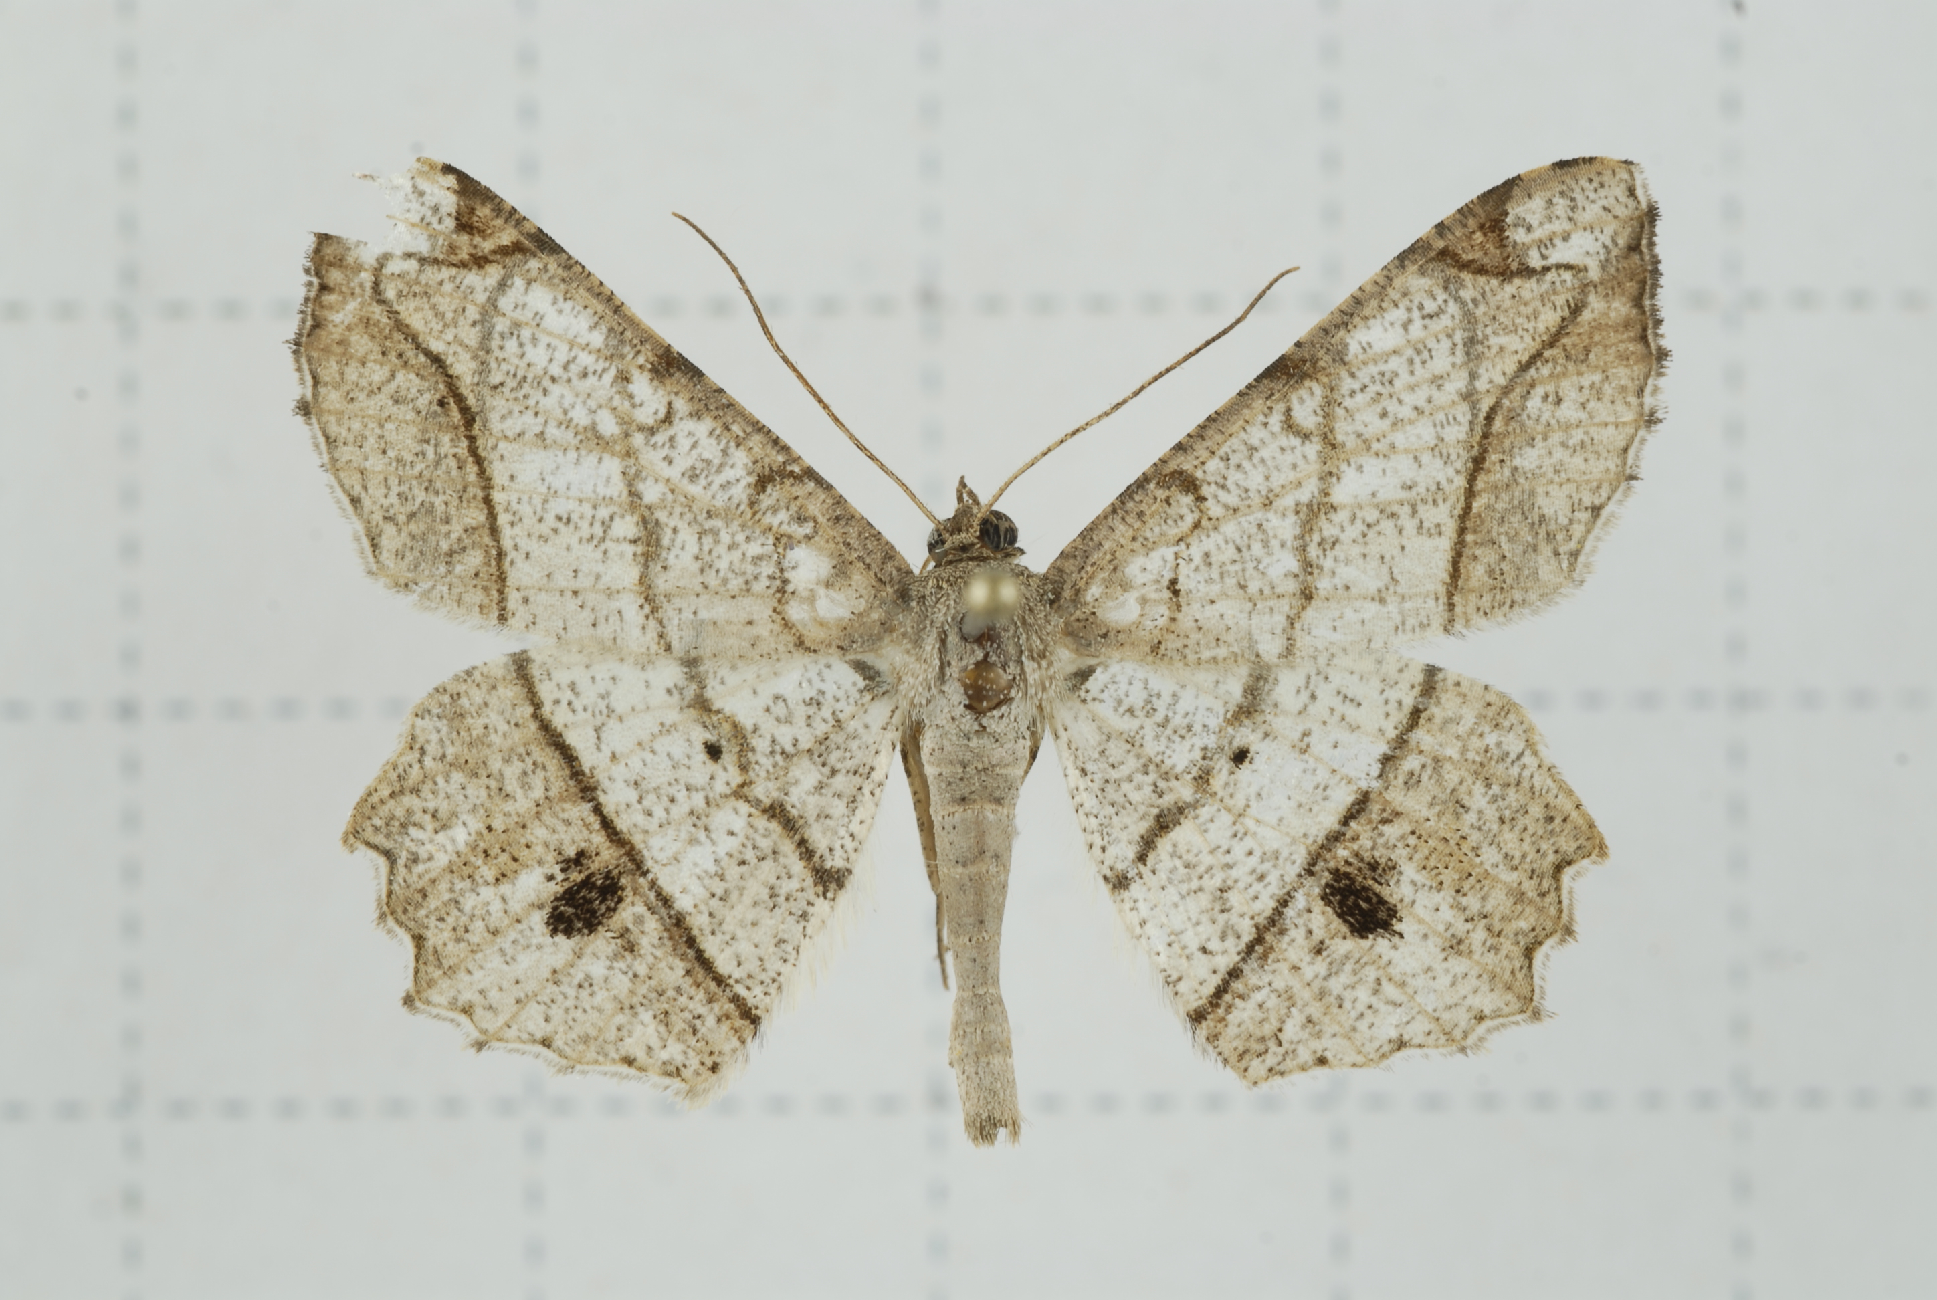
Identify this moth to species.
Chiasmia monticolaria notia
